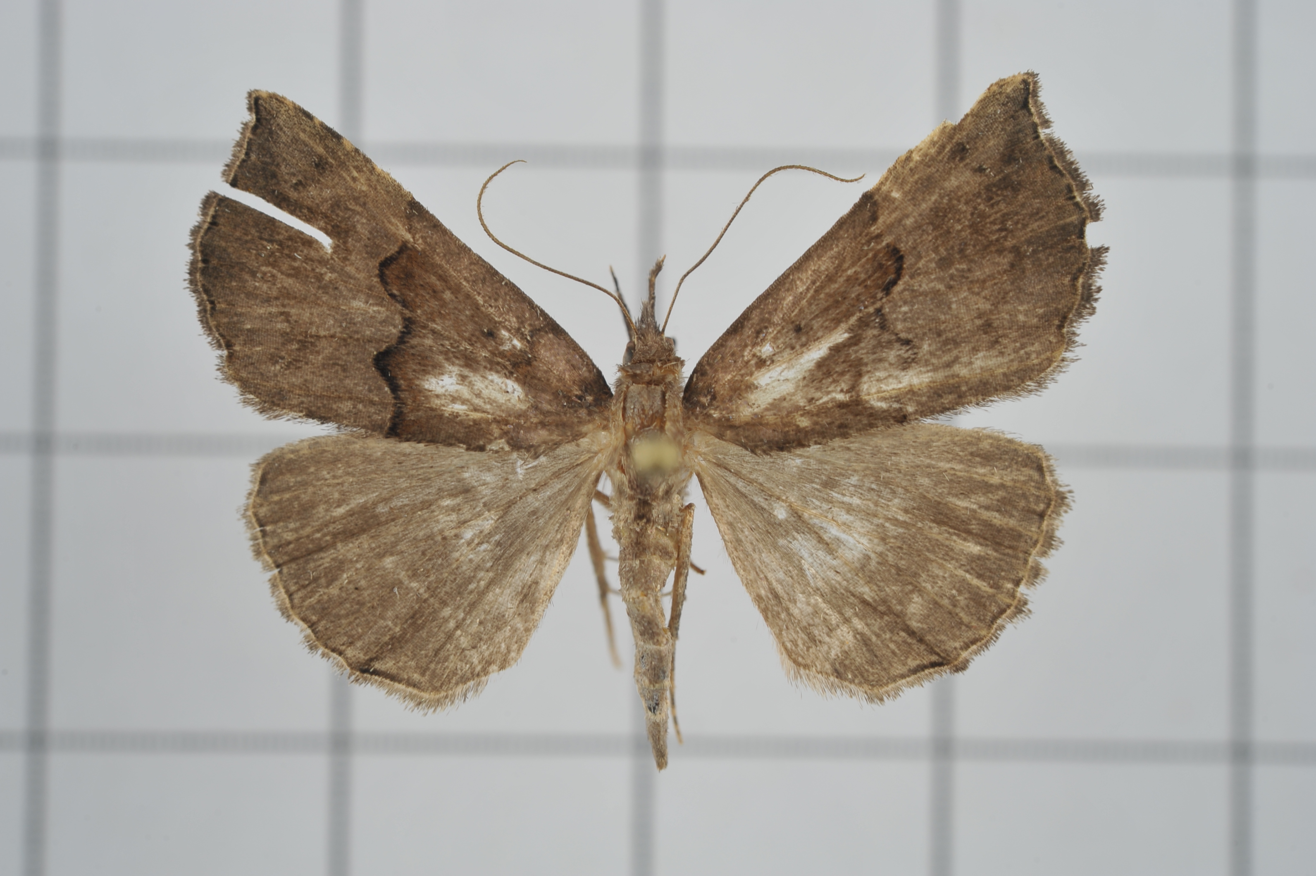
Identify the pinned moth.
Hypena sinuosa
